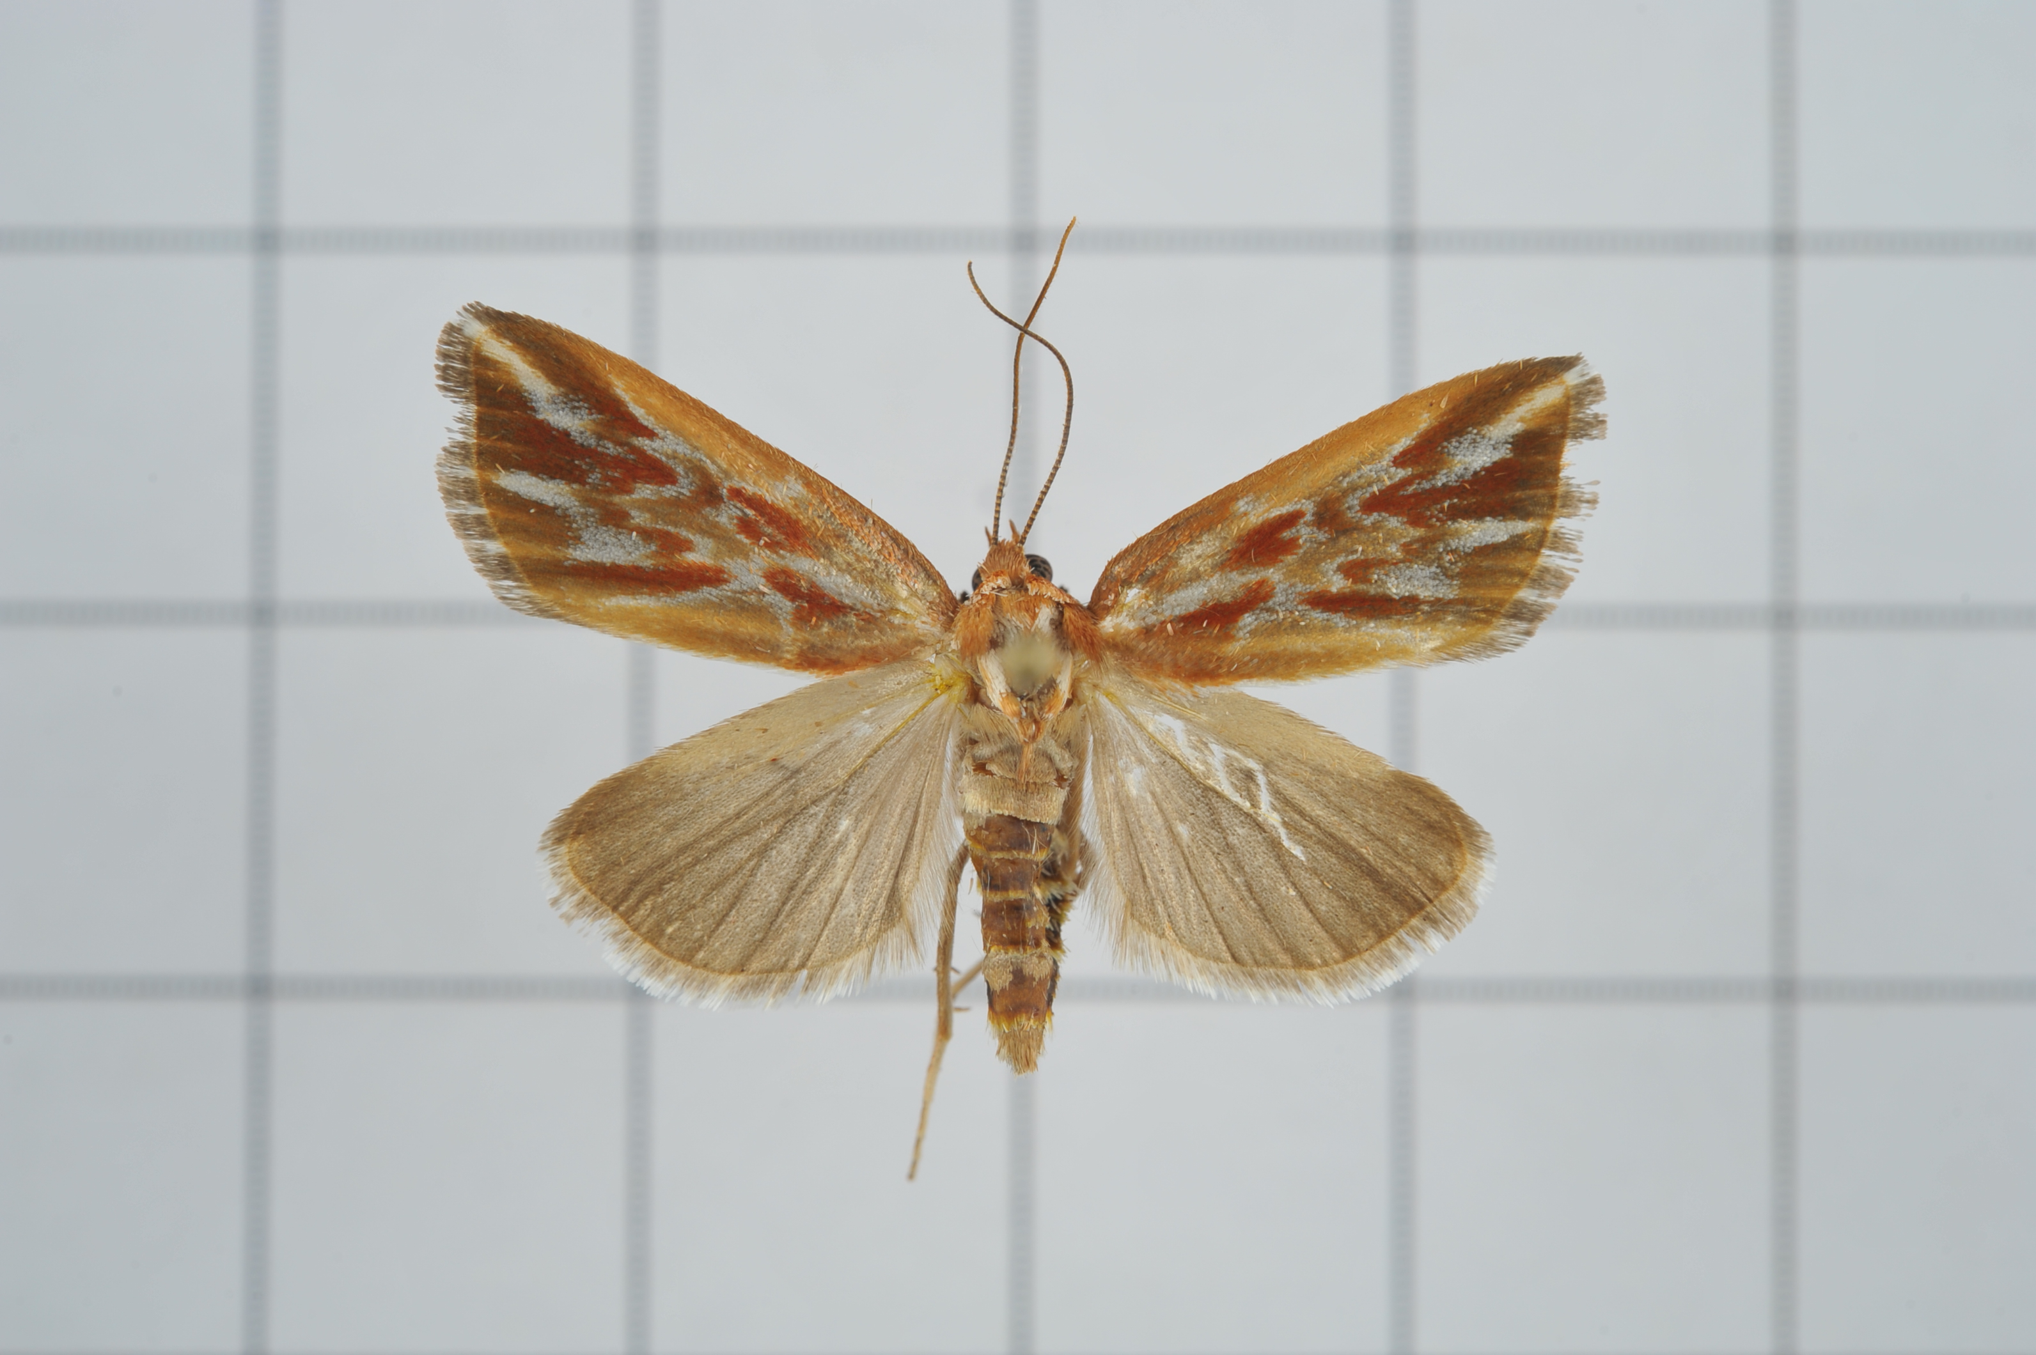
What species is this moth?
Narangodes confluens
